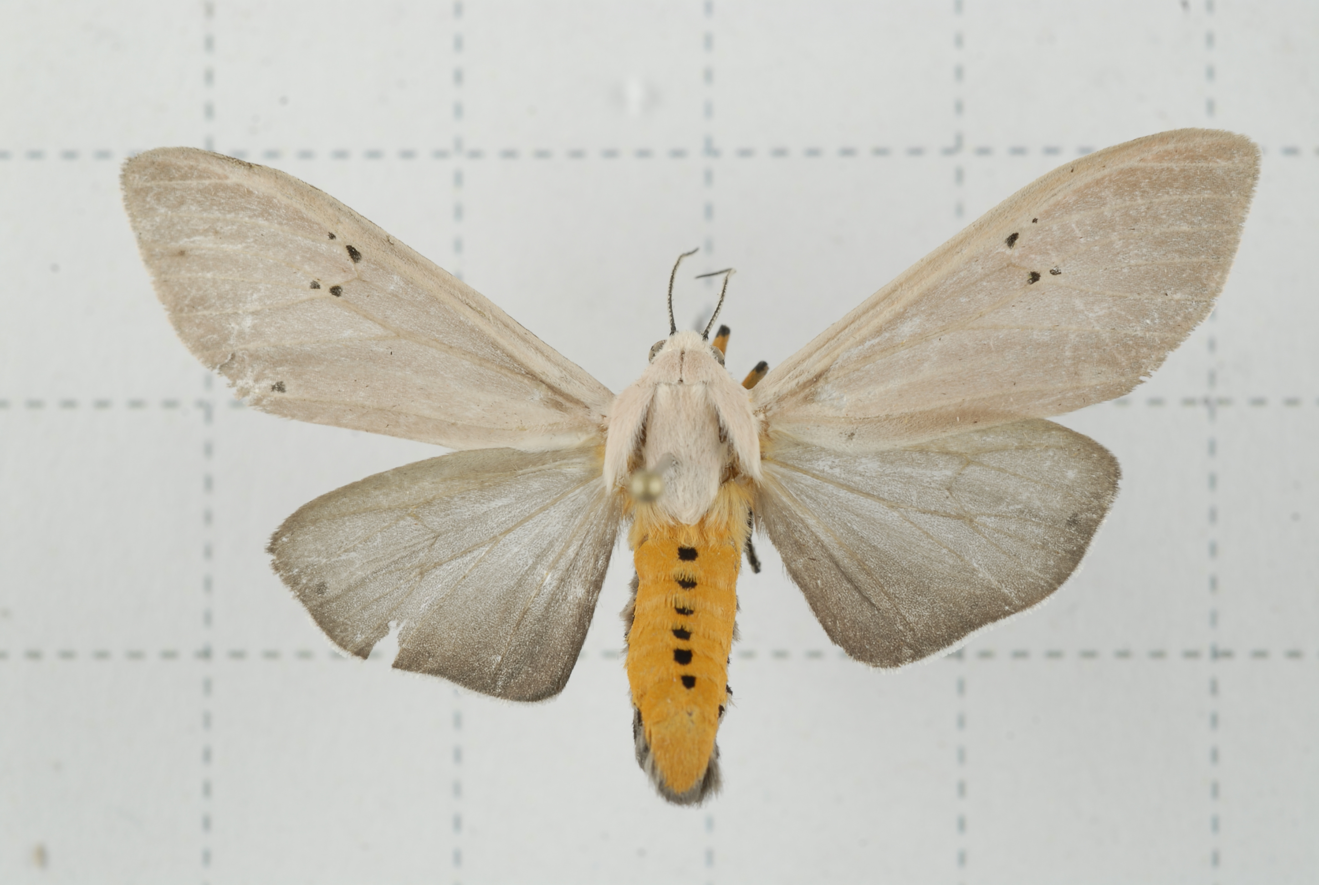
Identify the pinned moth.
Creatonotos transiens koni
